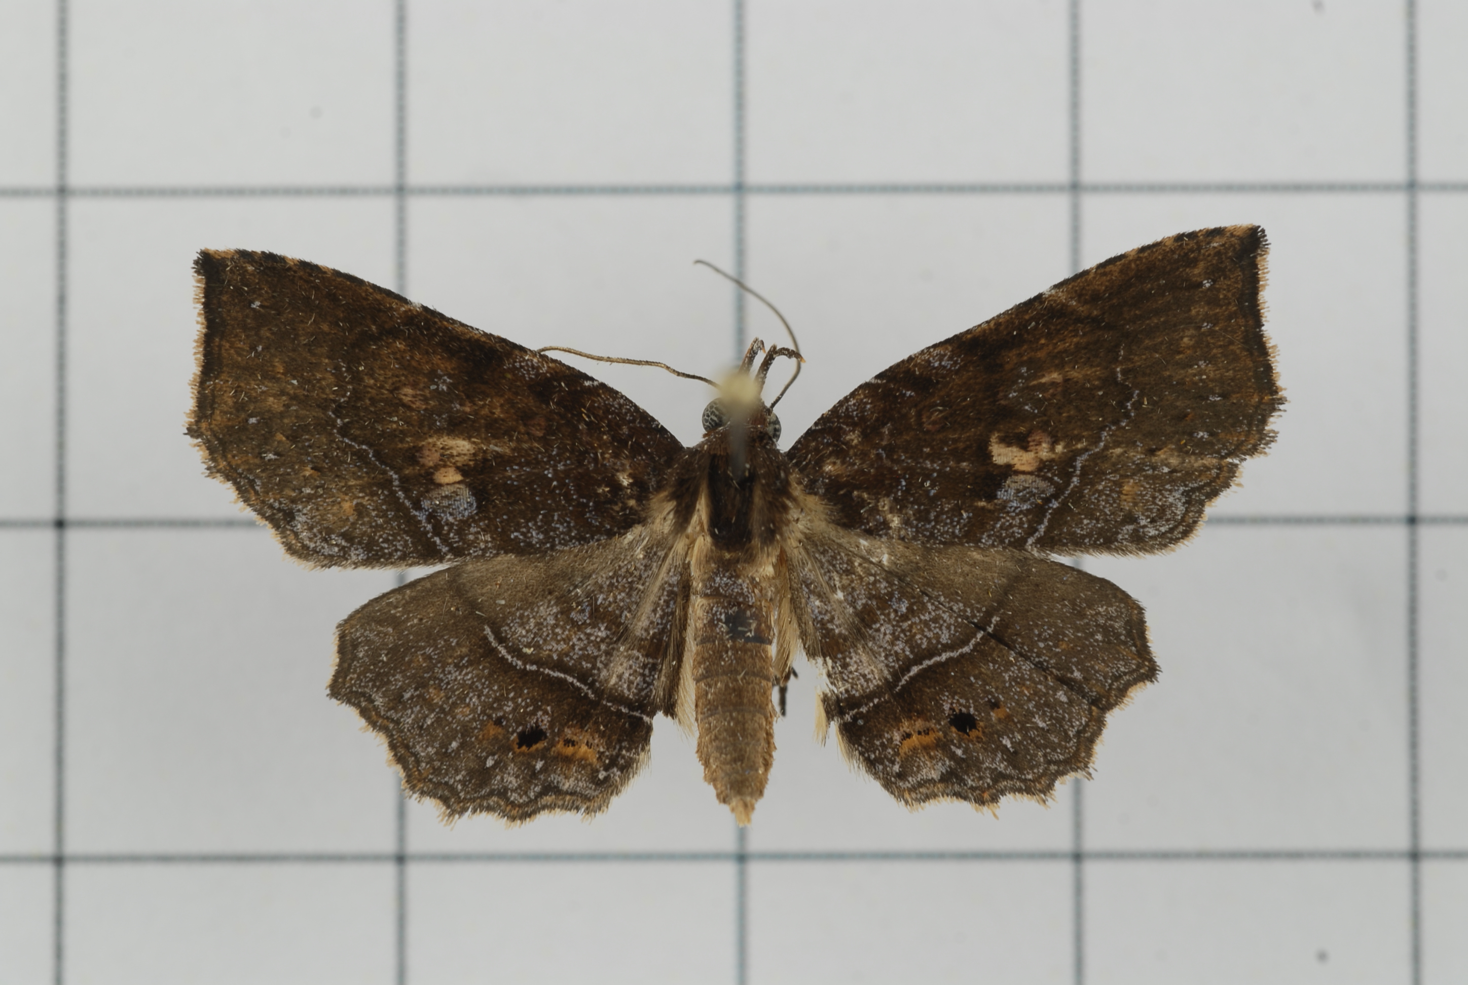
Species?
Eutrogia morosa
